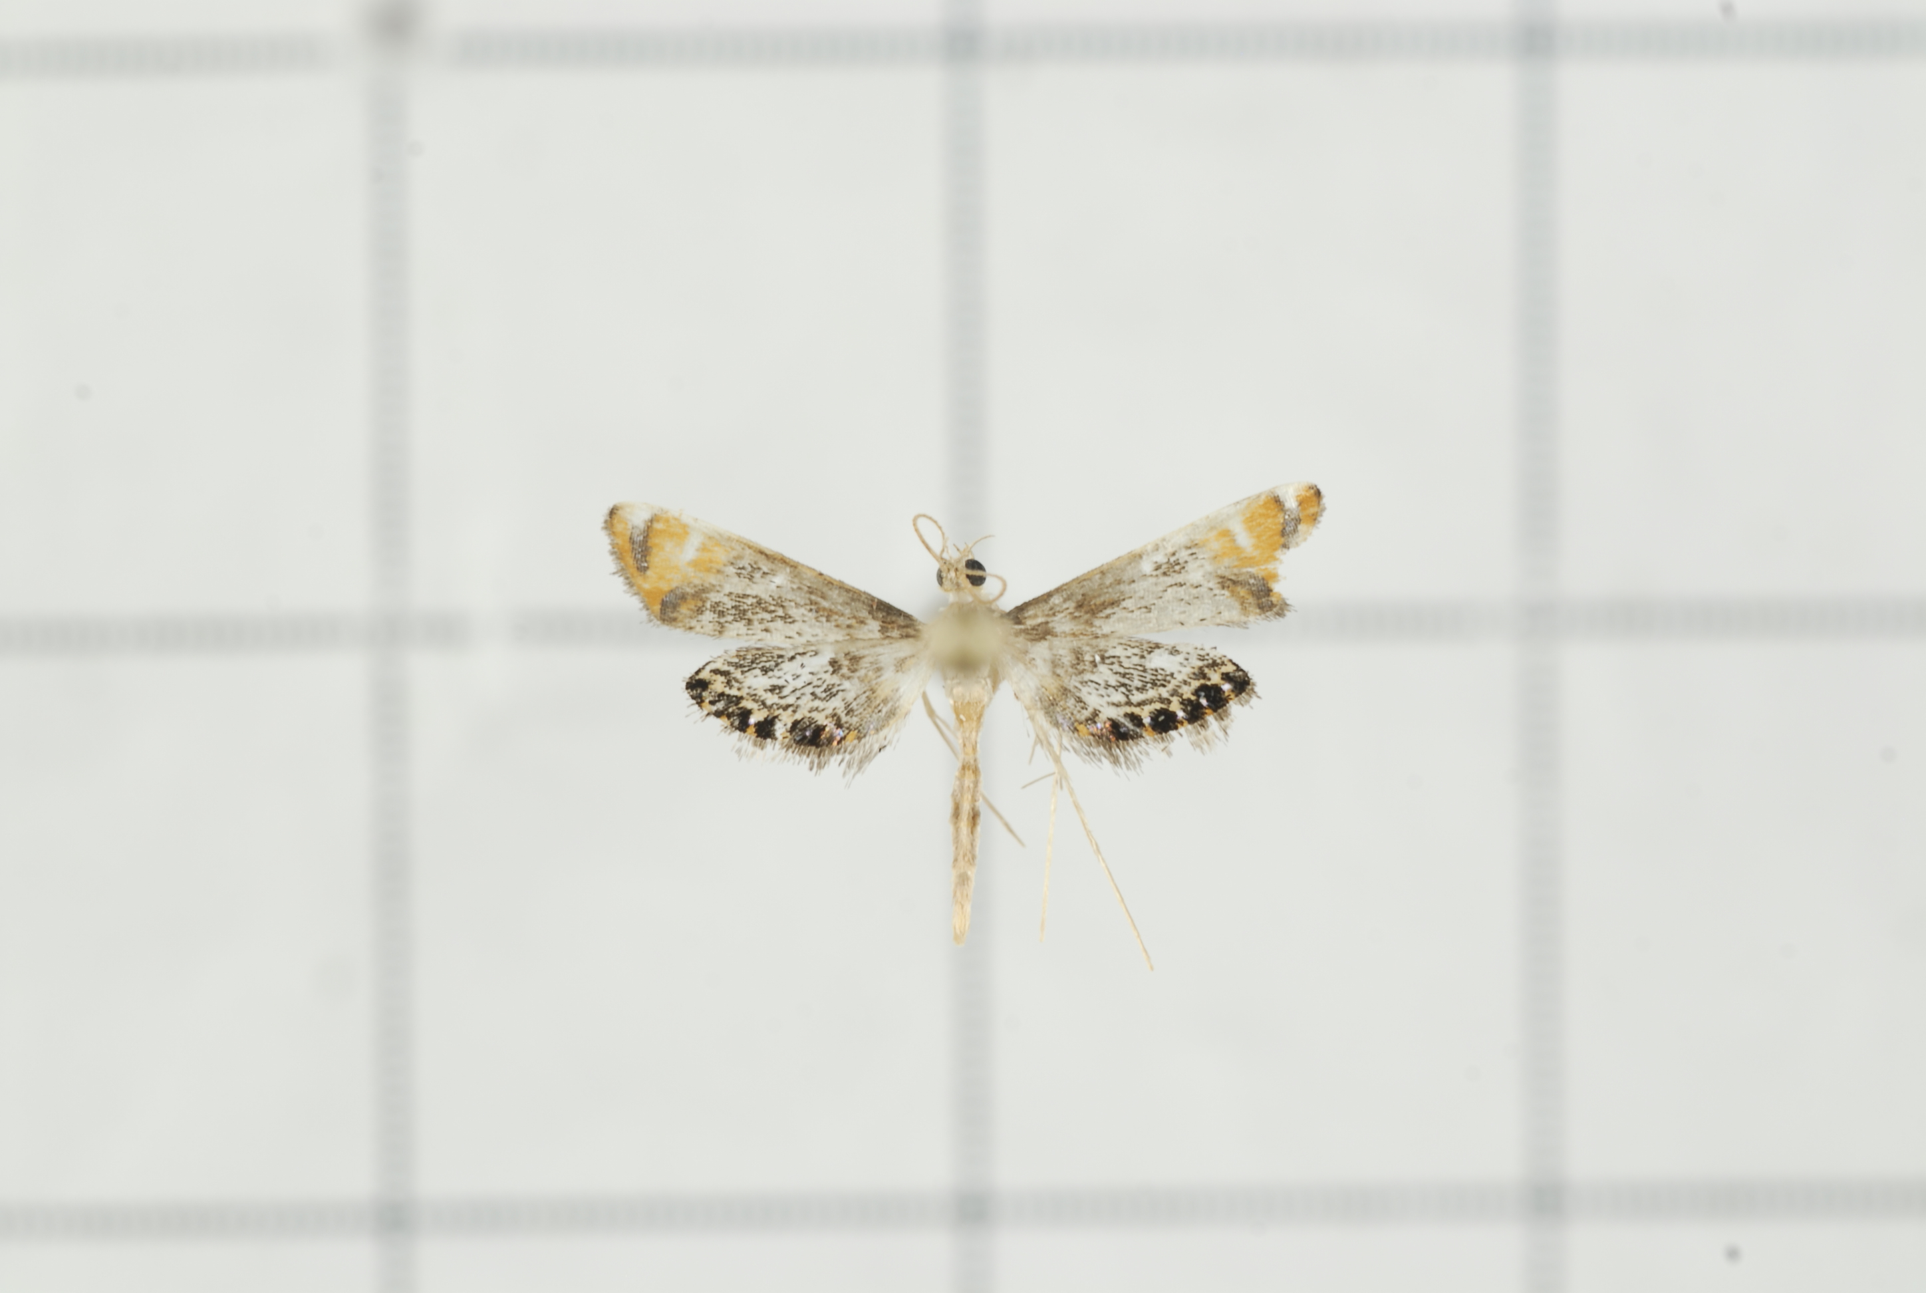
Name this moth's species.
Nymphicula yoshiyasui
